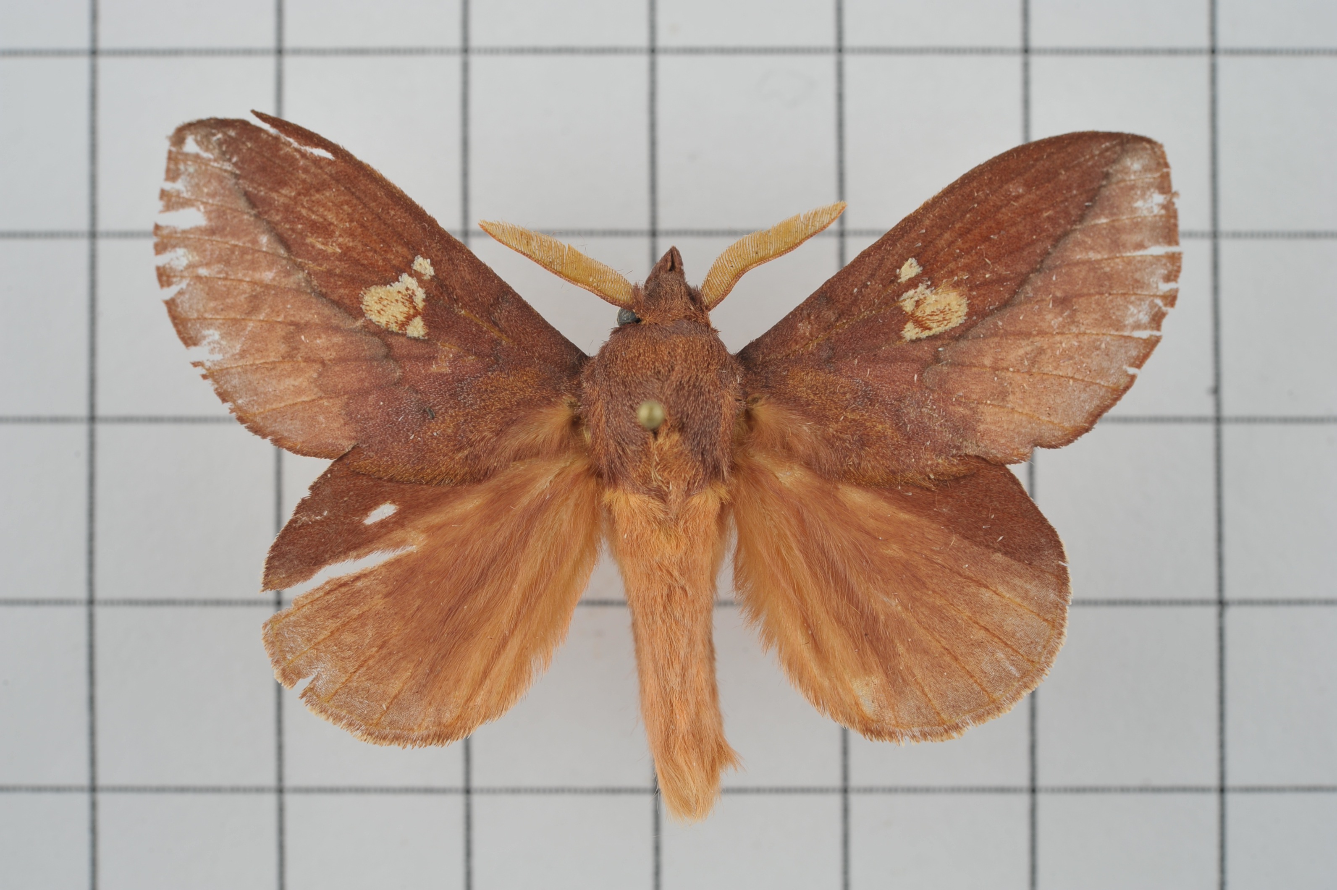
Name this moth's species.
Euthrix laeta arina
